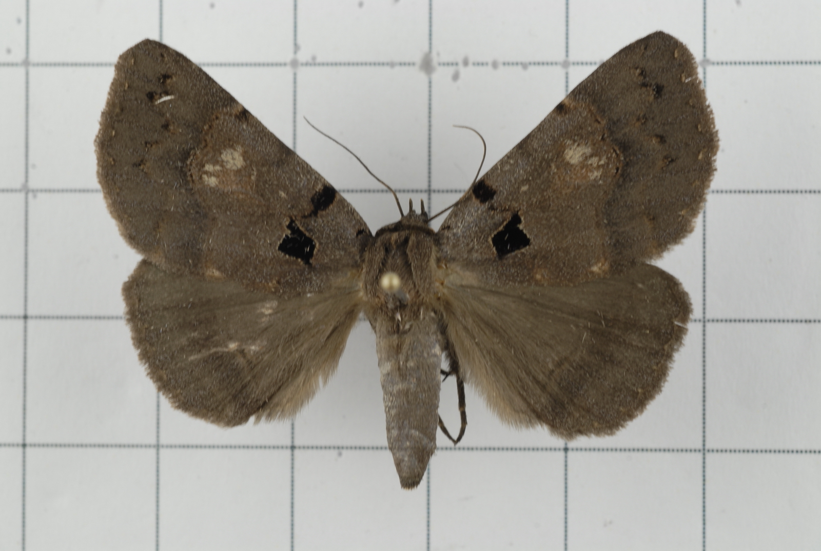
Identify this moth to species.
Avatha bipartita
